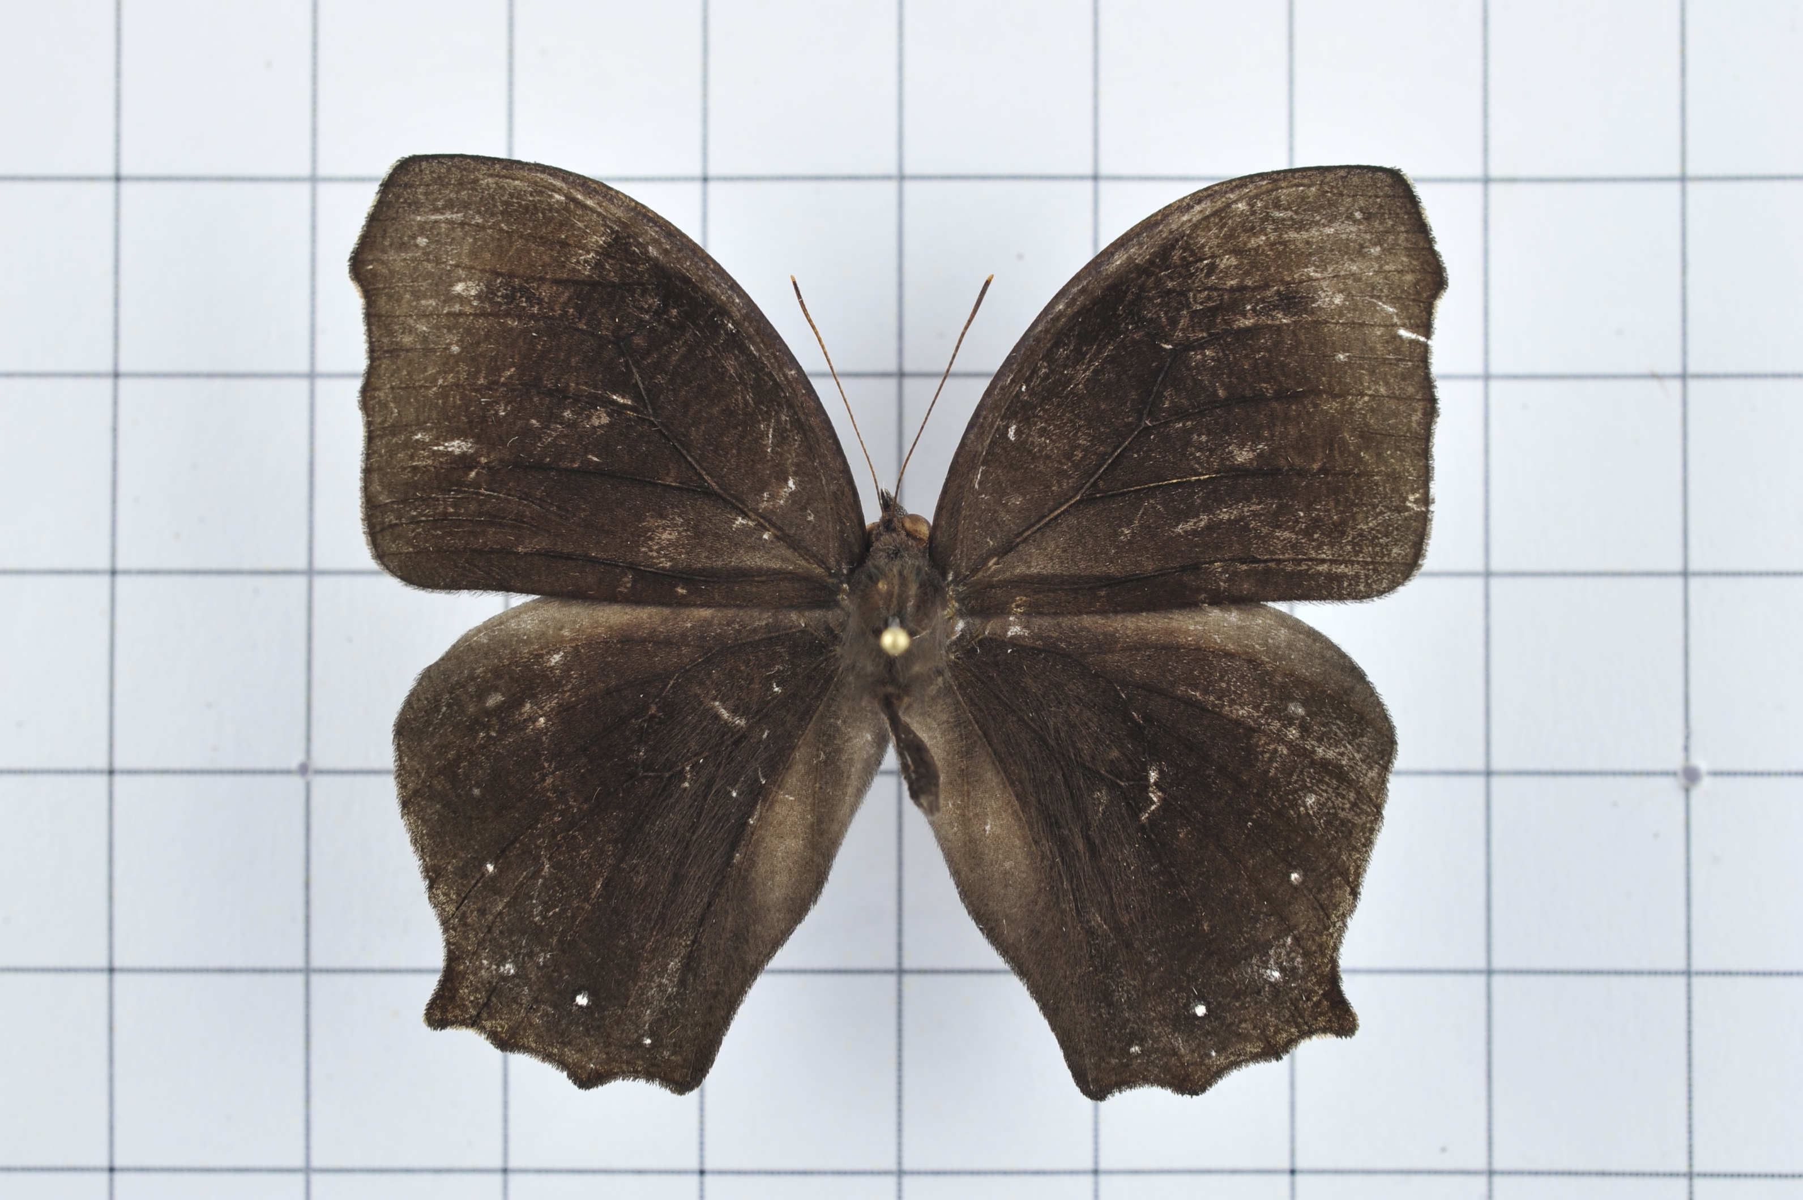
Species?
Melanitis phedima polishana
